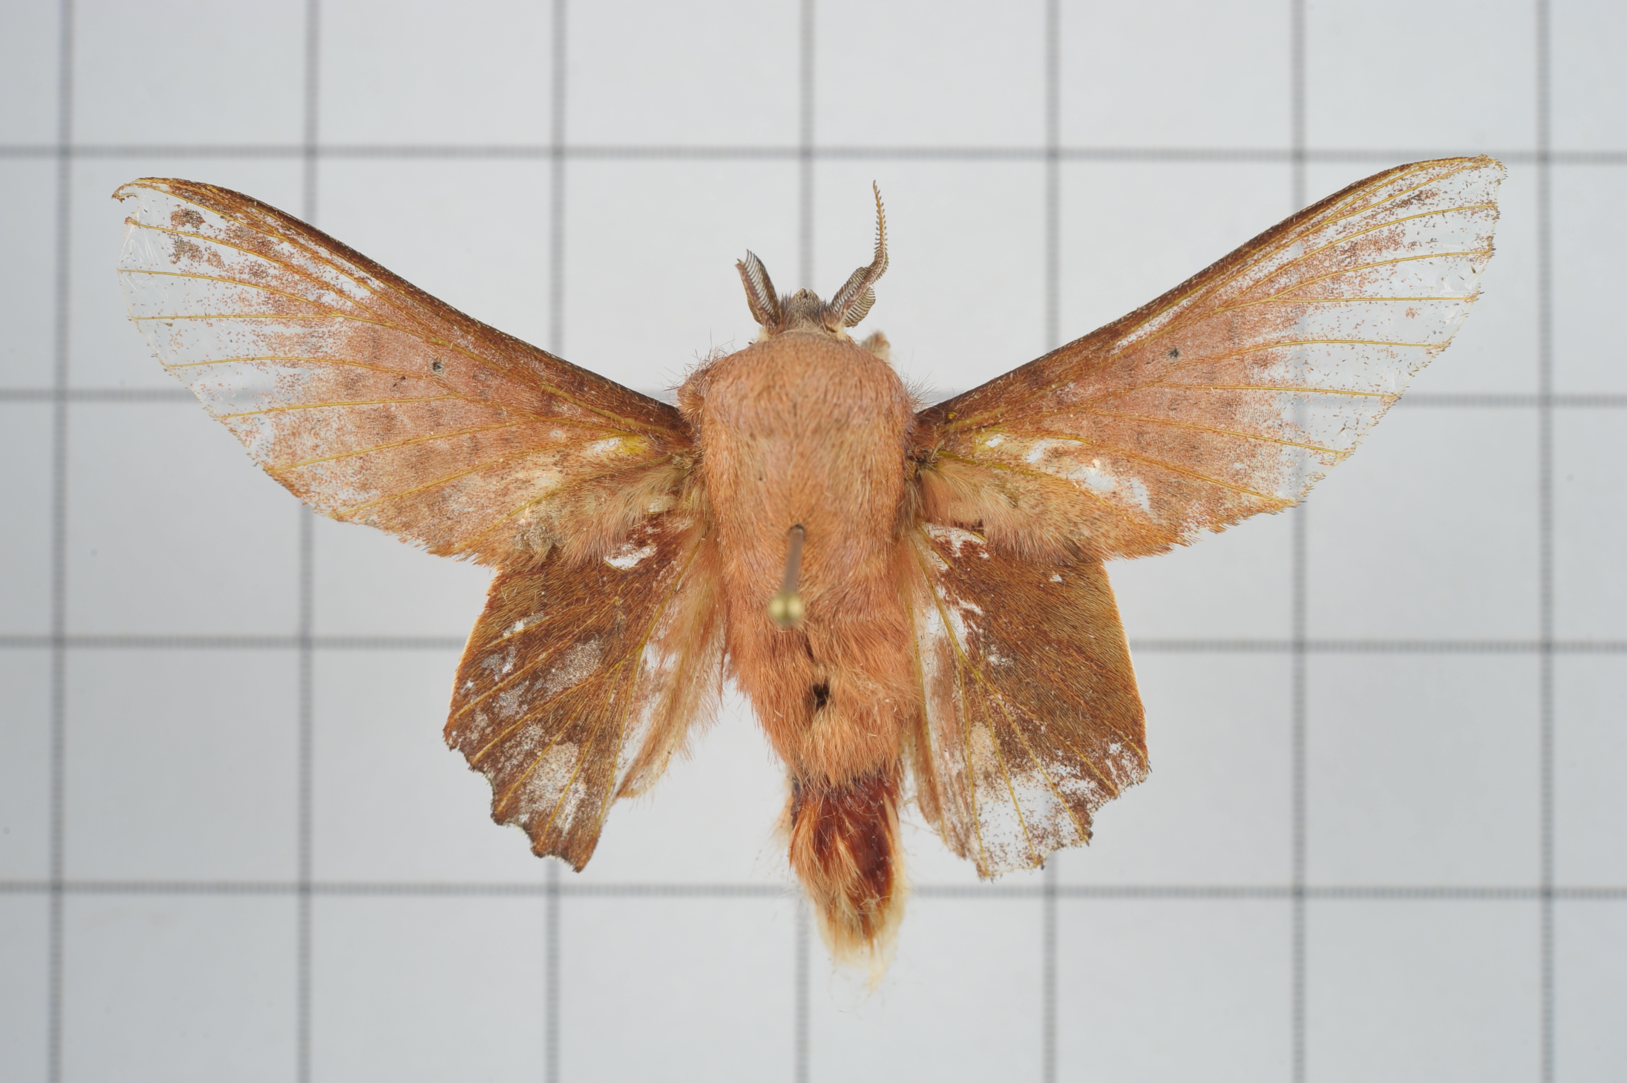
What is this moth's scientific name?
Paradoxopla sinuata taiwana
